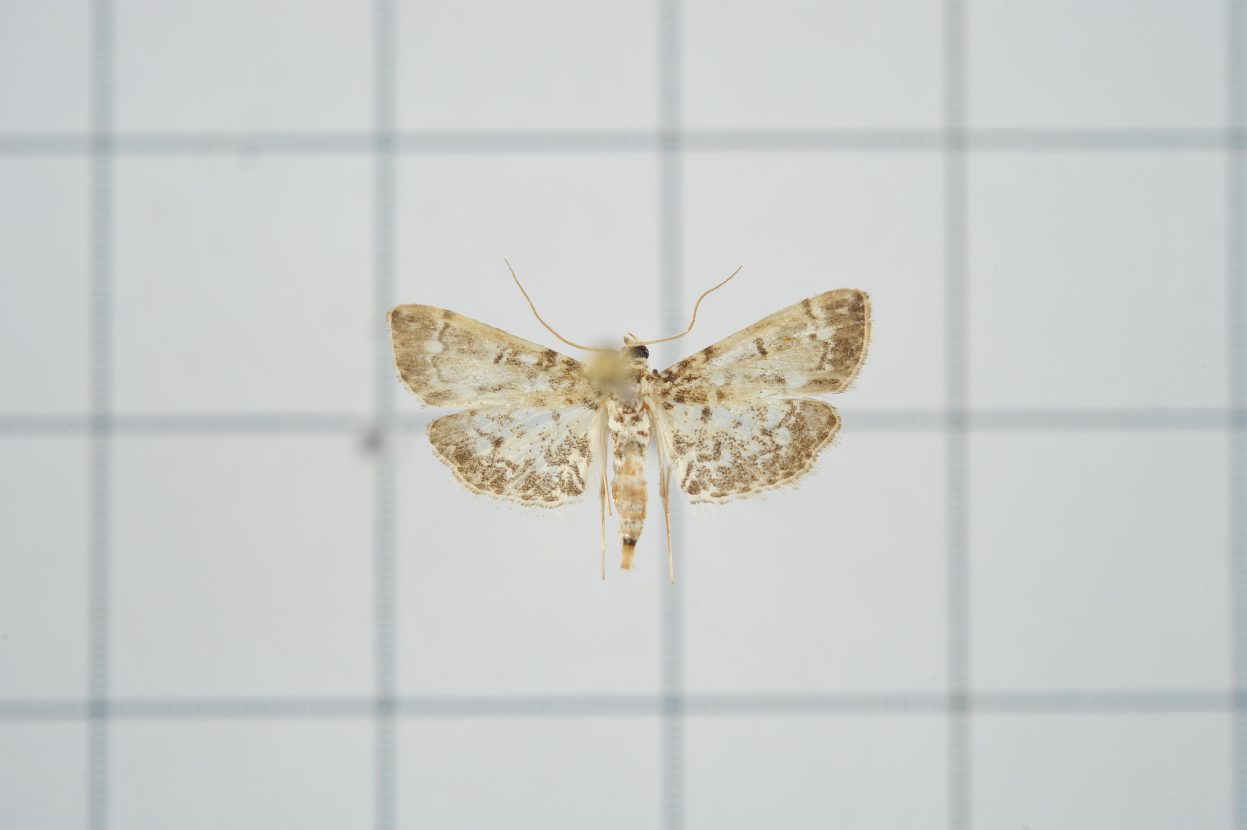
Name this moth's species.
Metoeca nymphulalis
